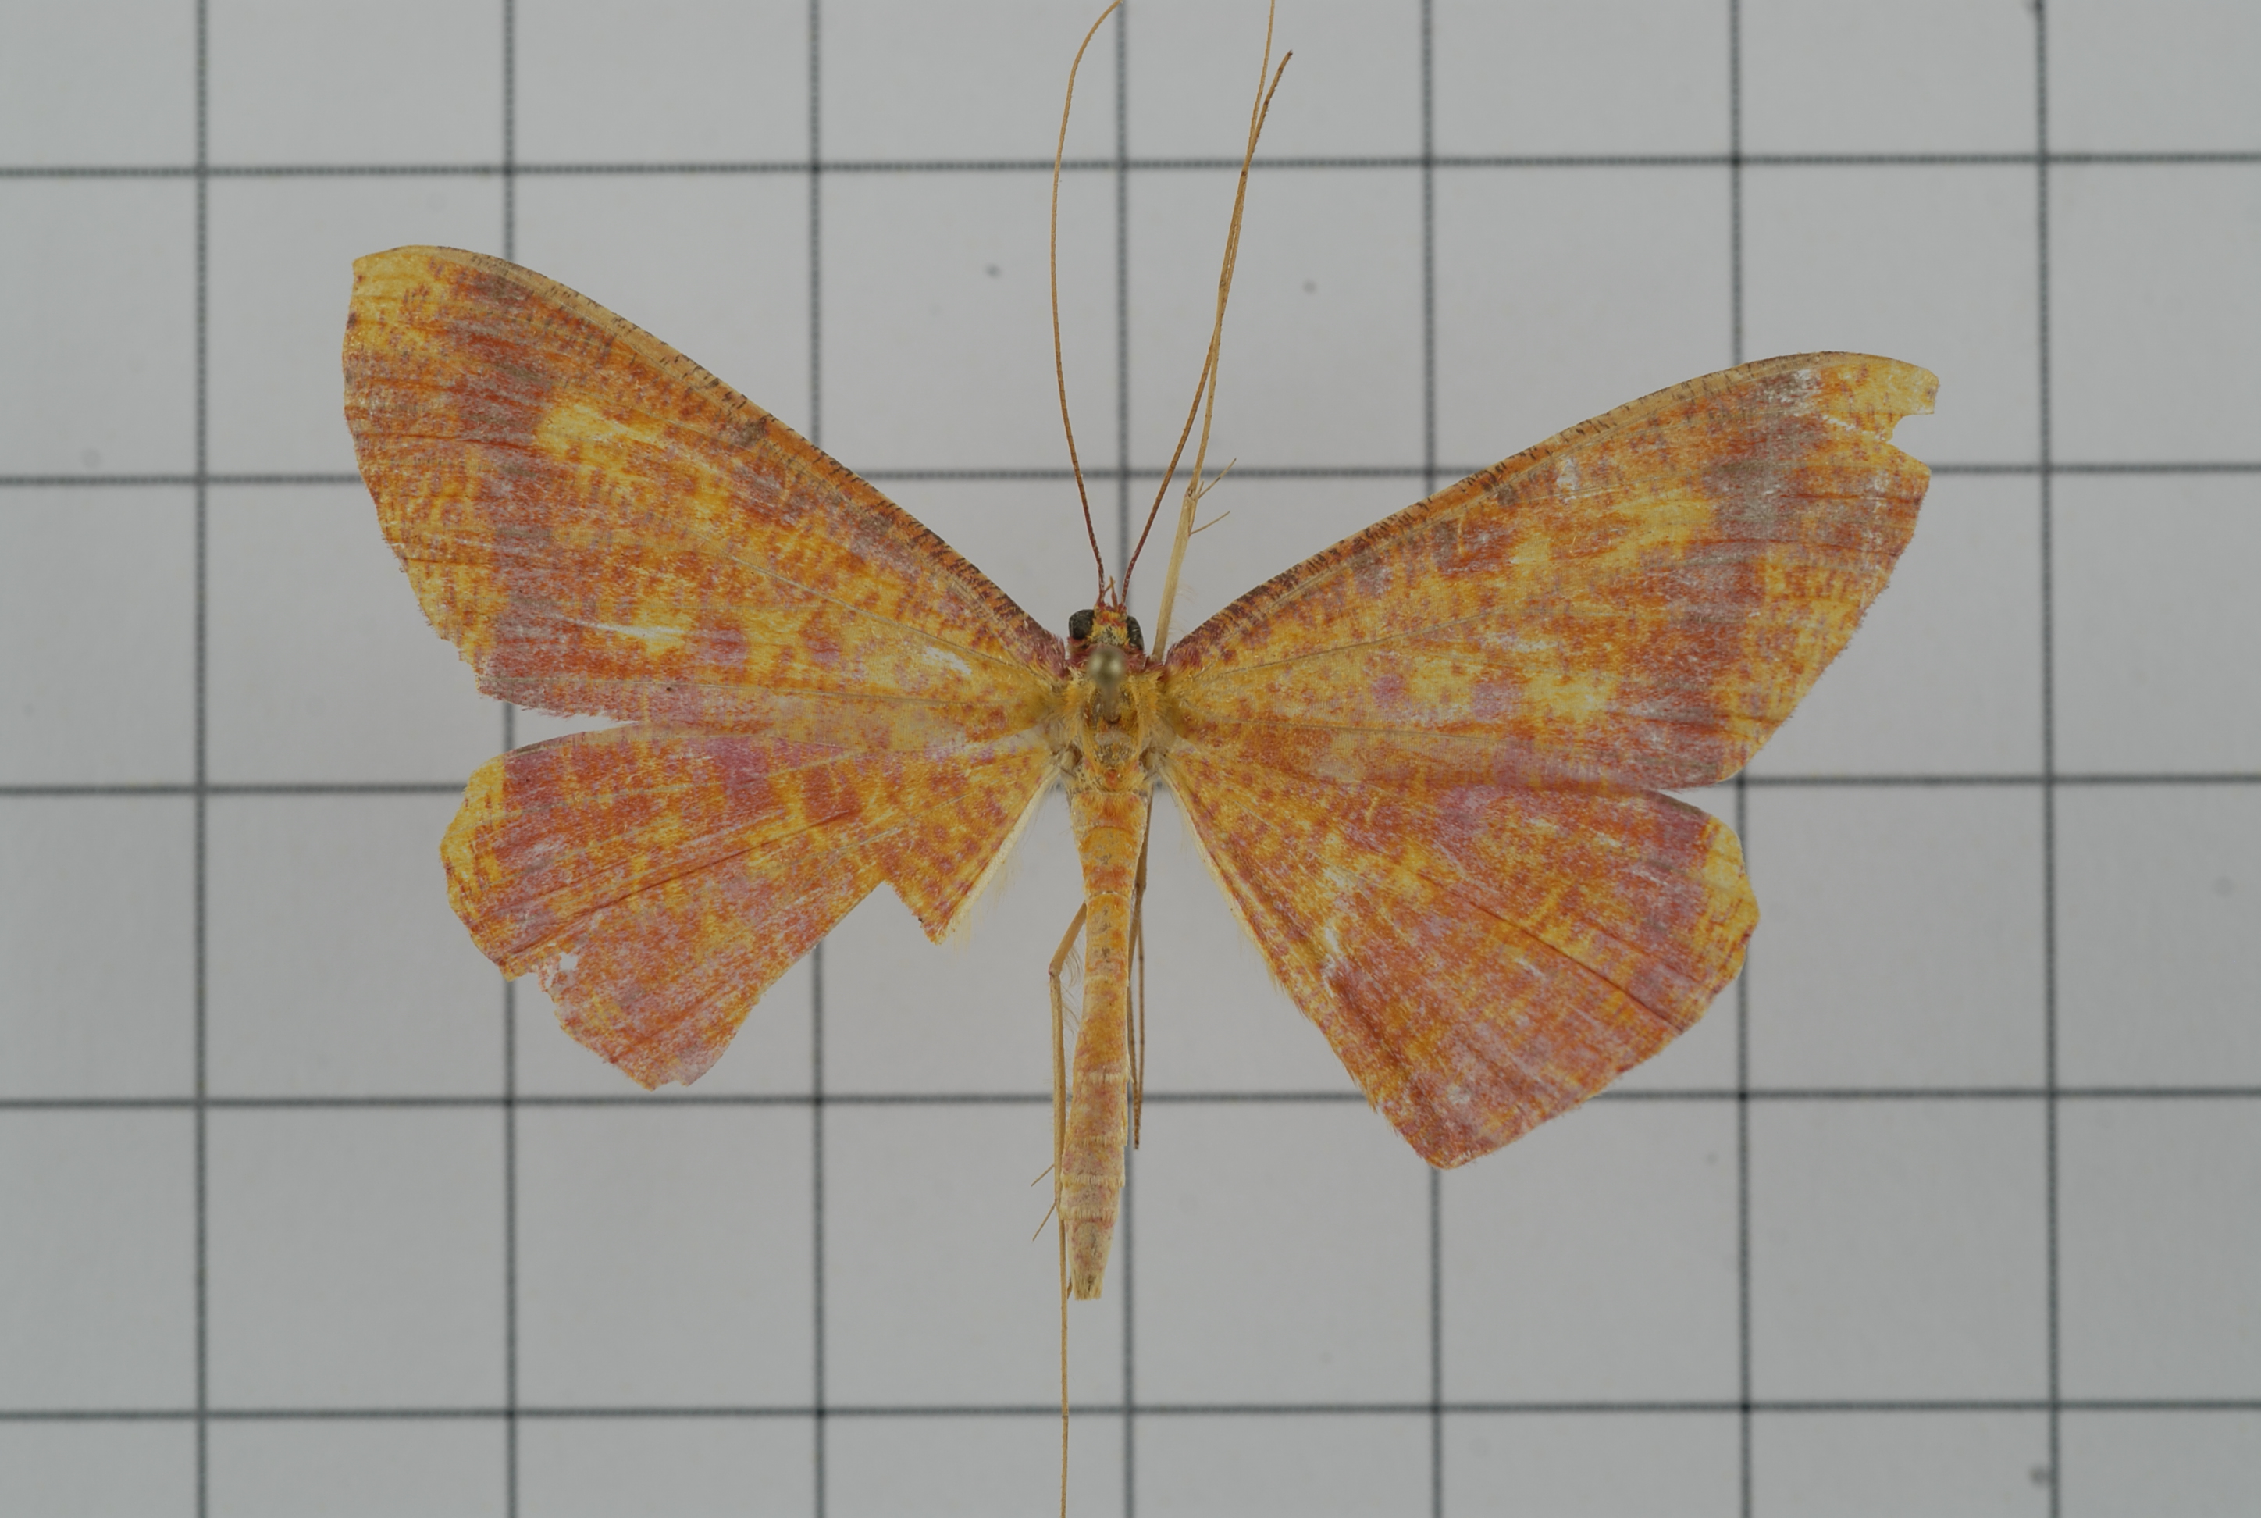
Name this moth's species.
Eumelea ludovicata ludovicata
